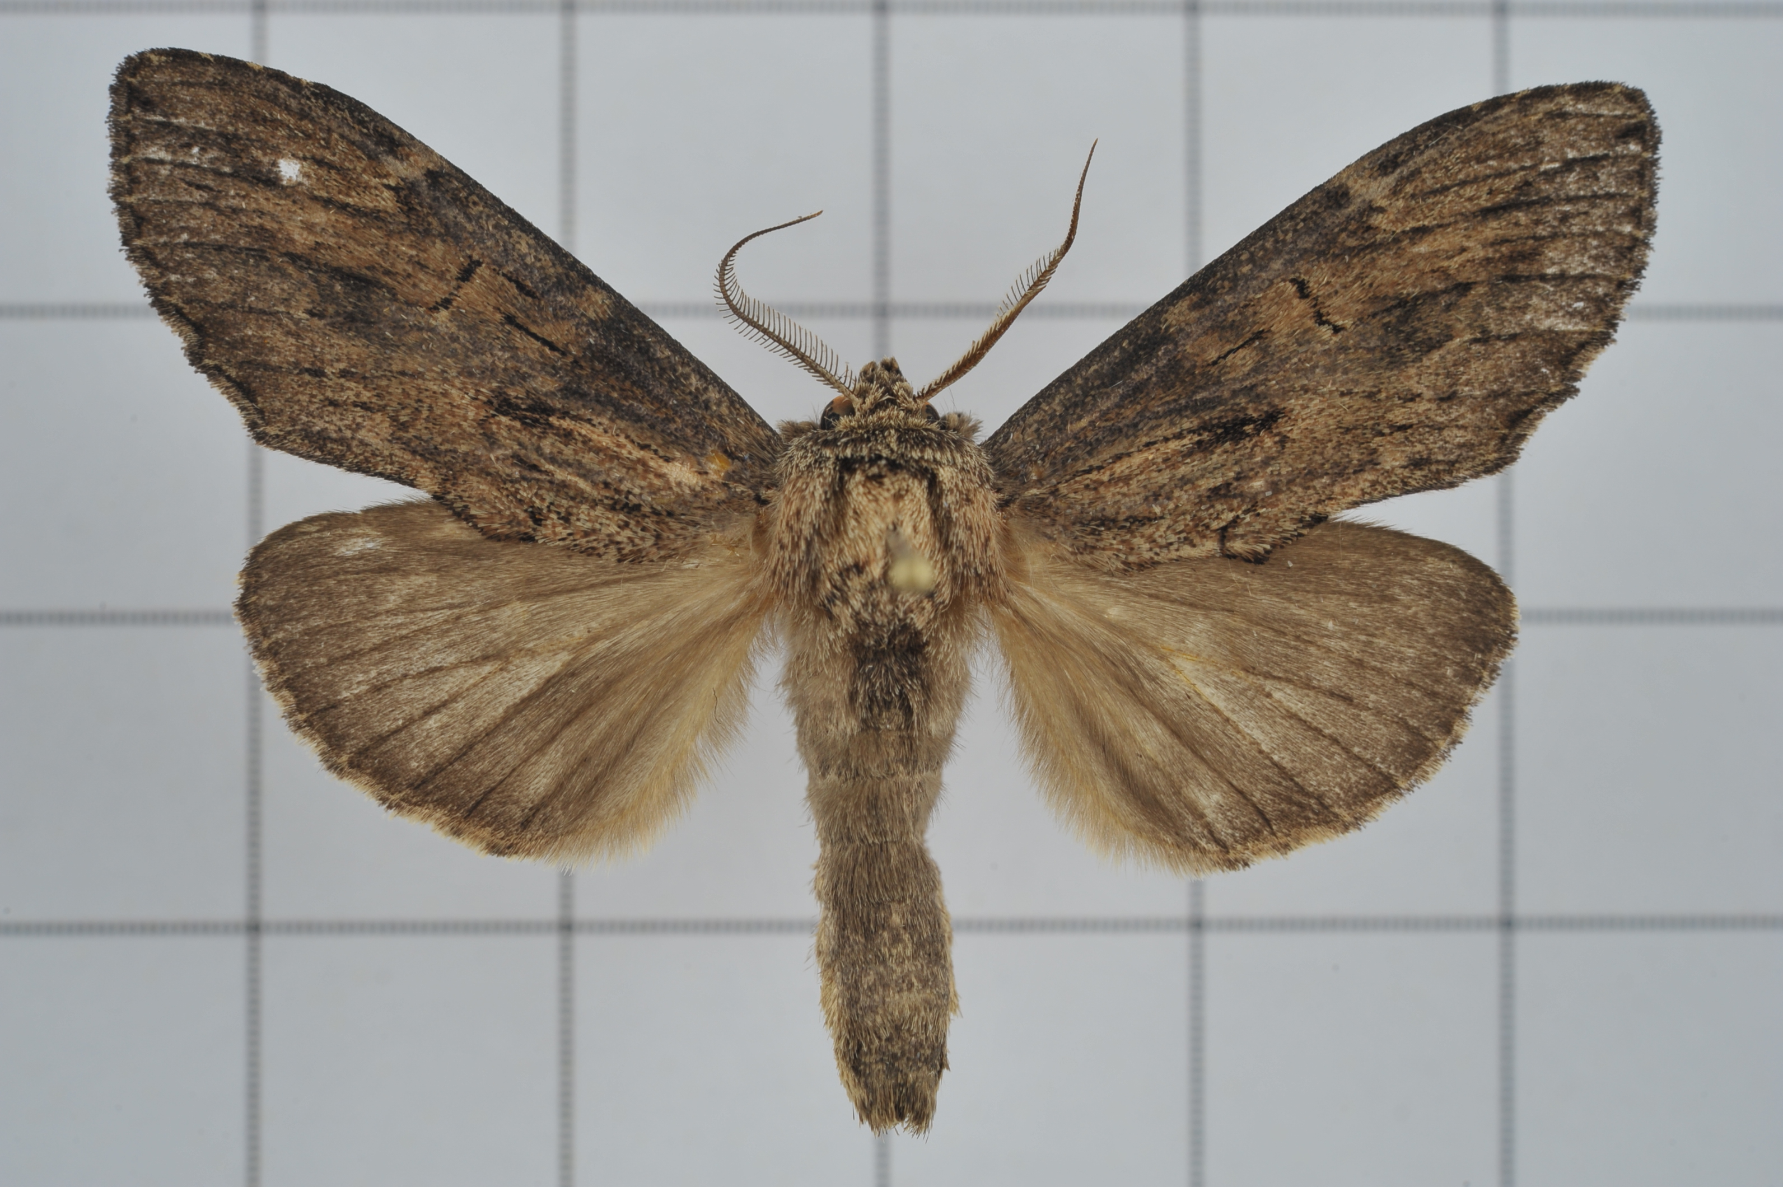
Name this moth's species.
Allodontoides tenebrosa
